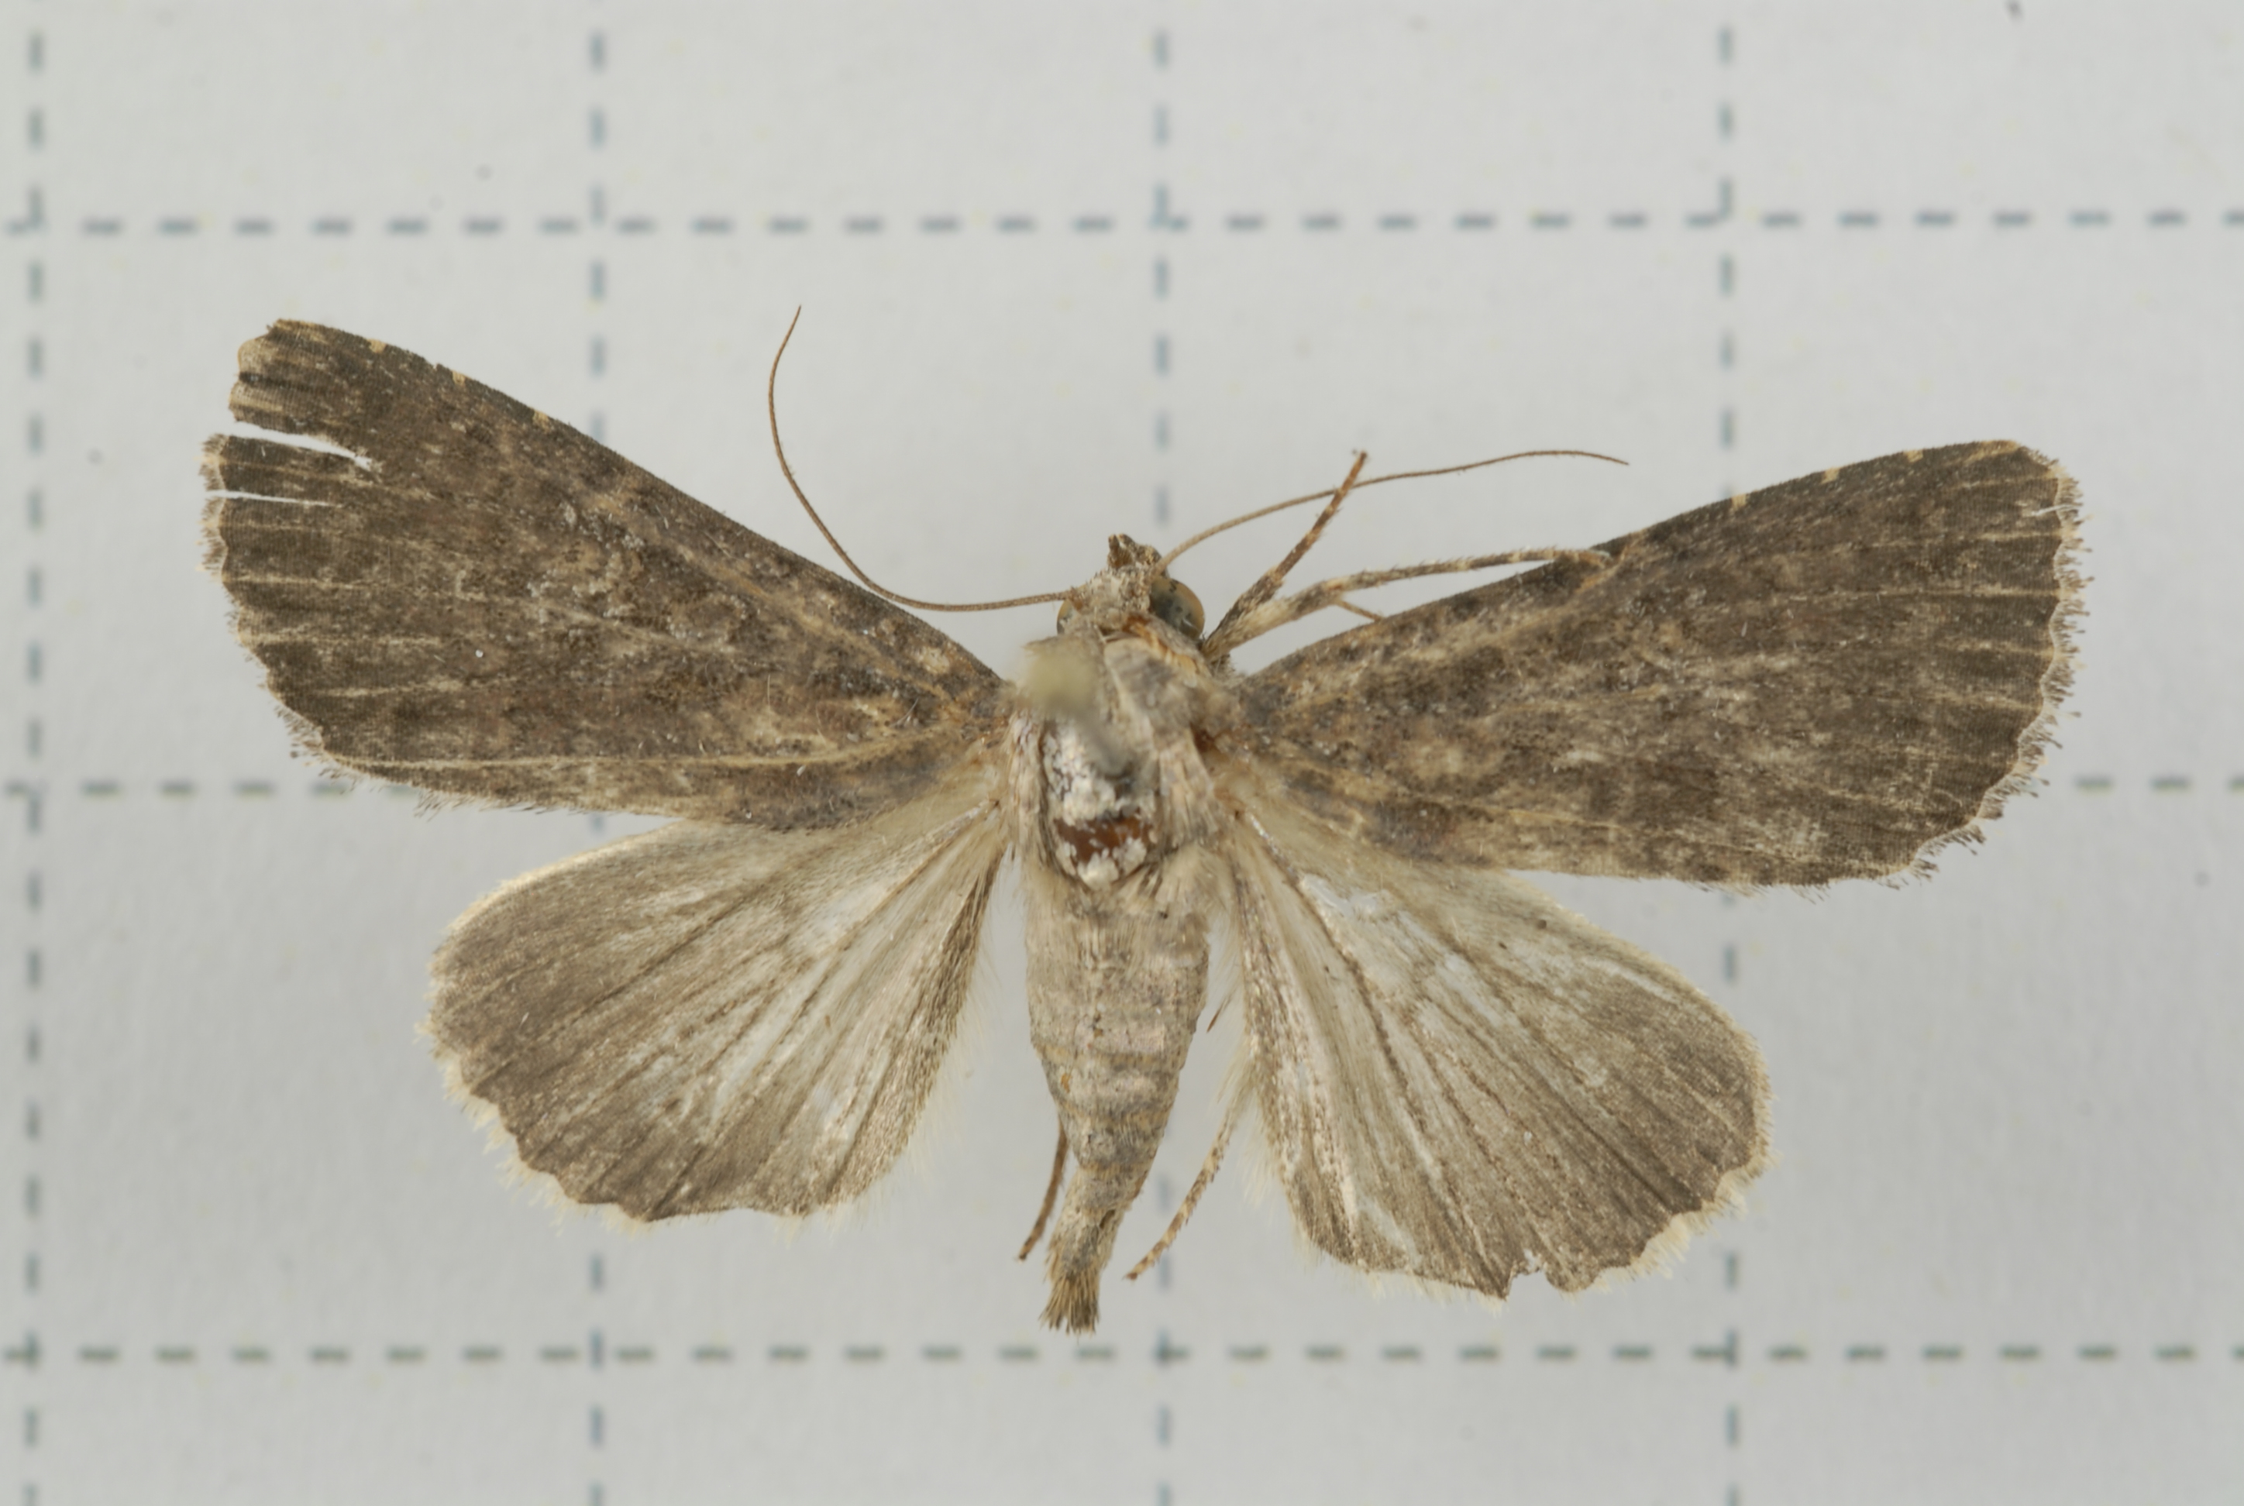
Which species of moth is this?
Condica illecta
